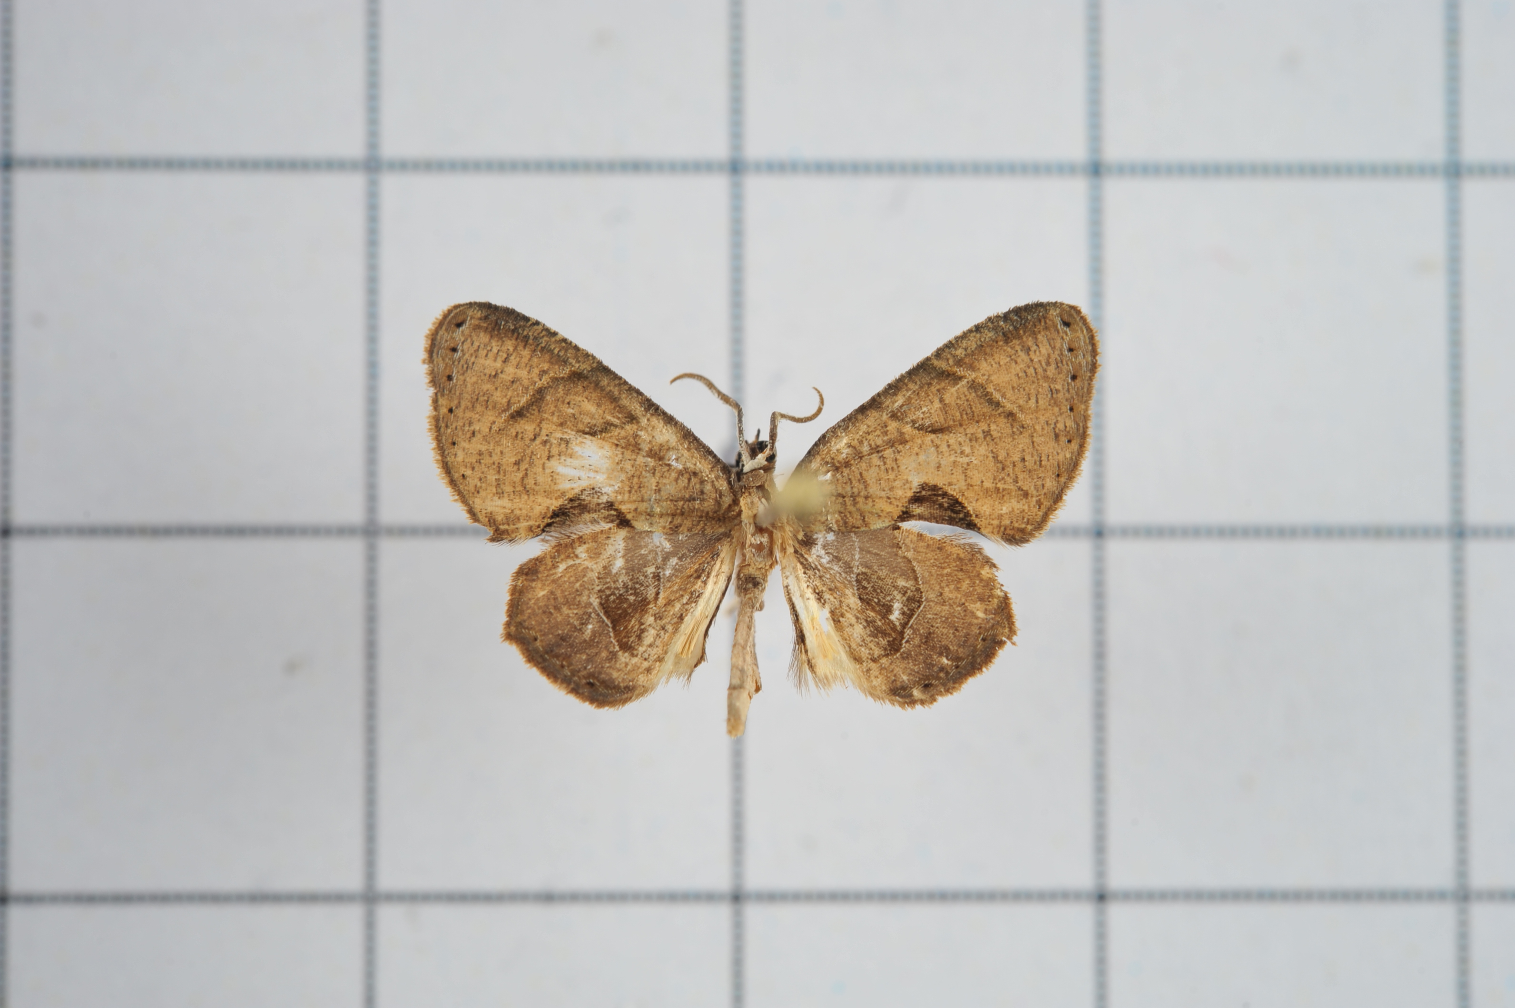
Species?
Phazaca alikangensis
